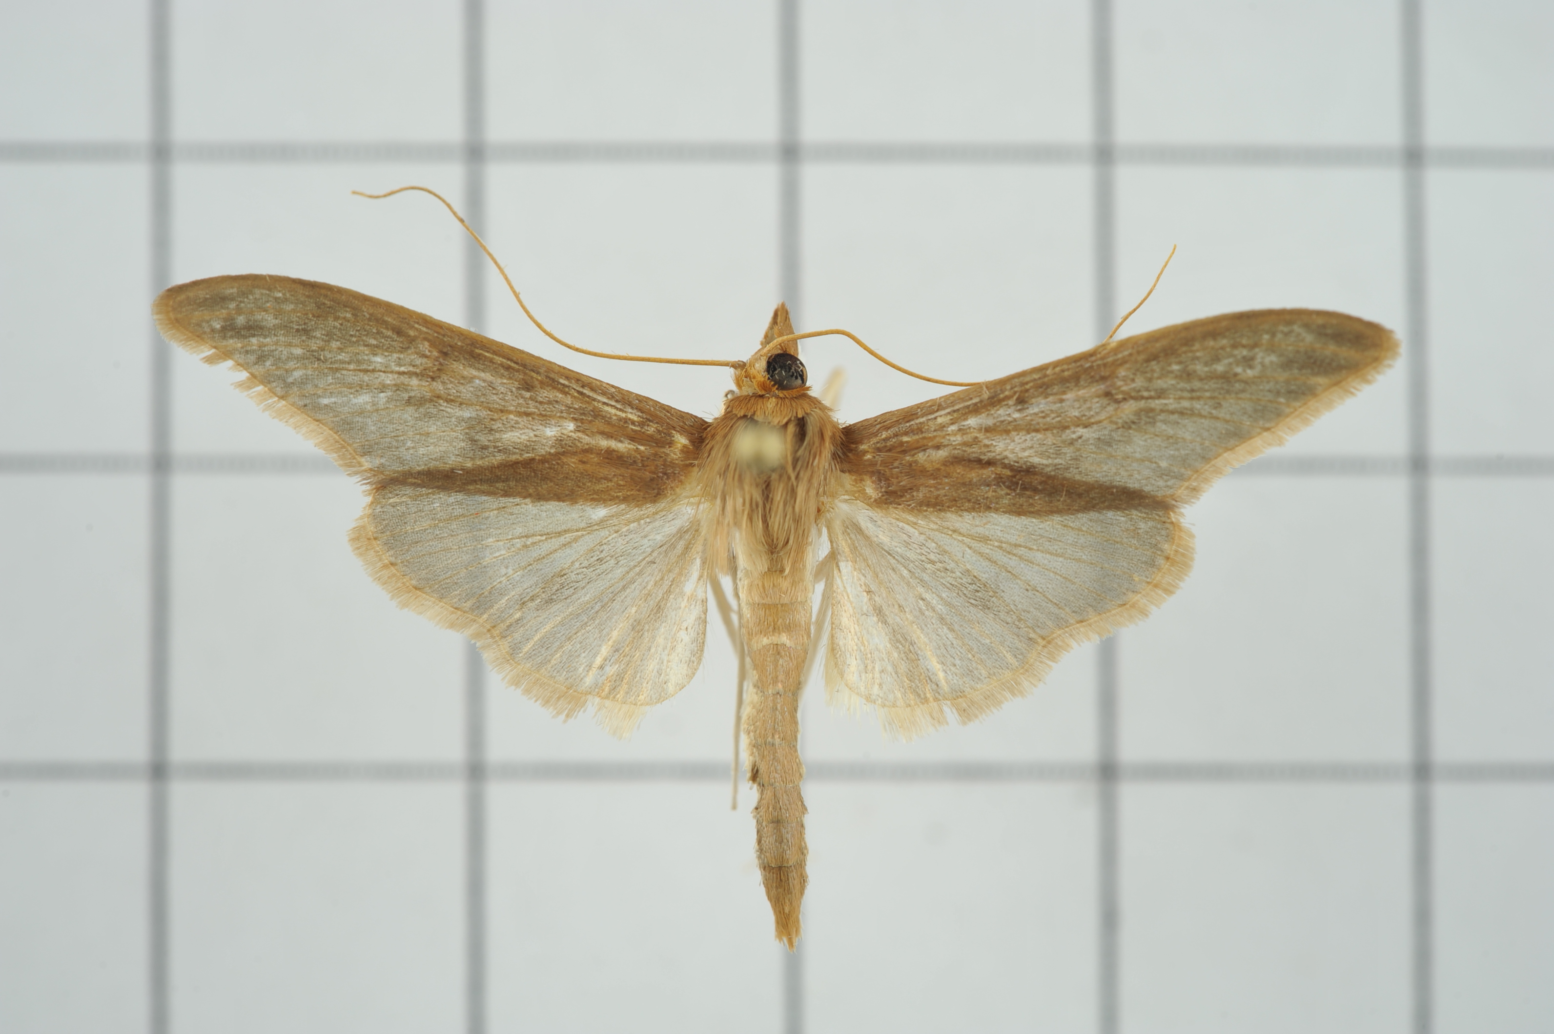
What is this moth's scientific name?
Circobotys aurealis
